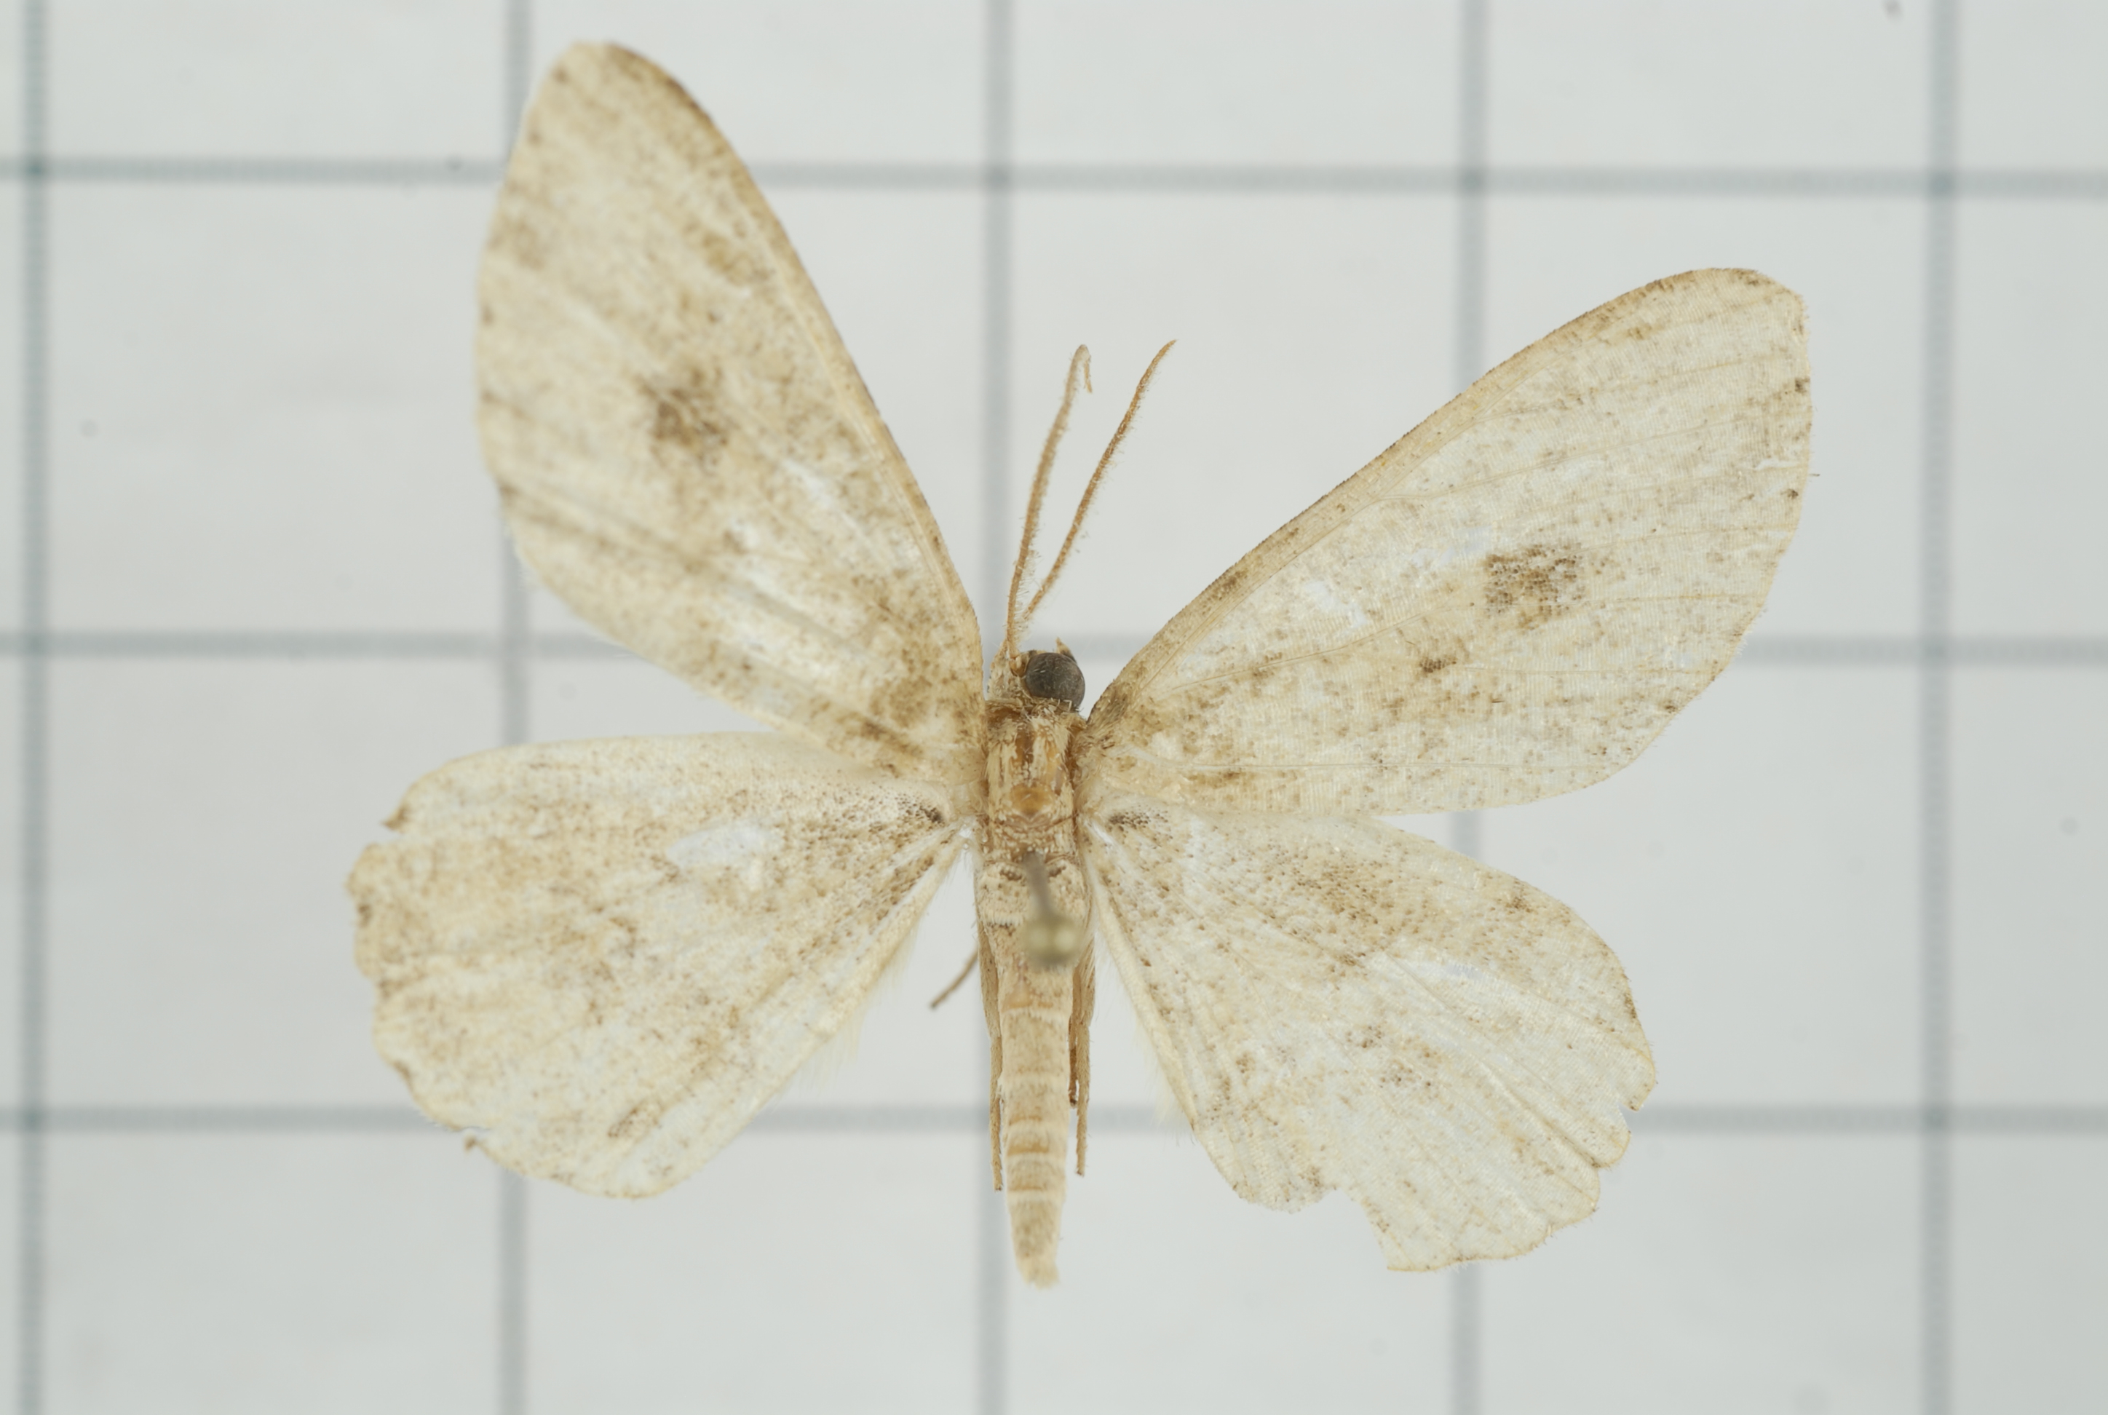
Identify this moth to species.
Ectropis bhurmitra
